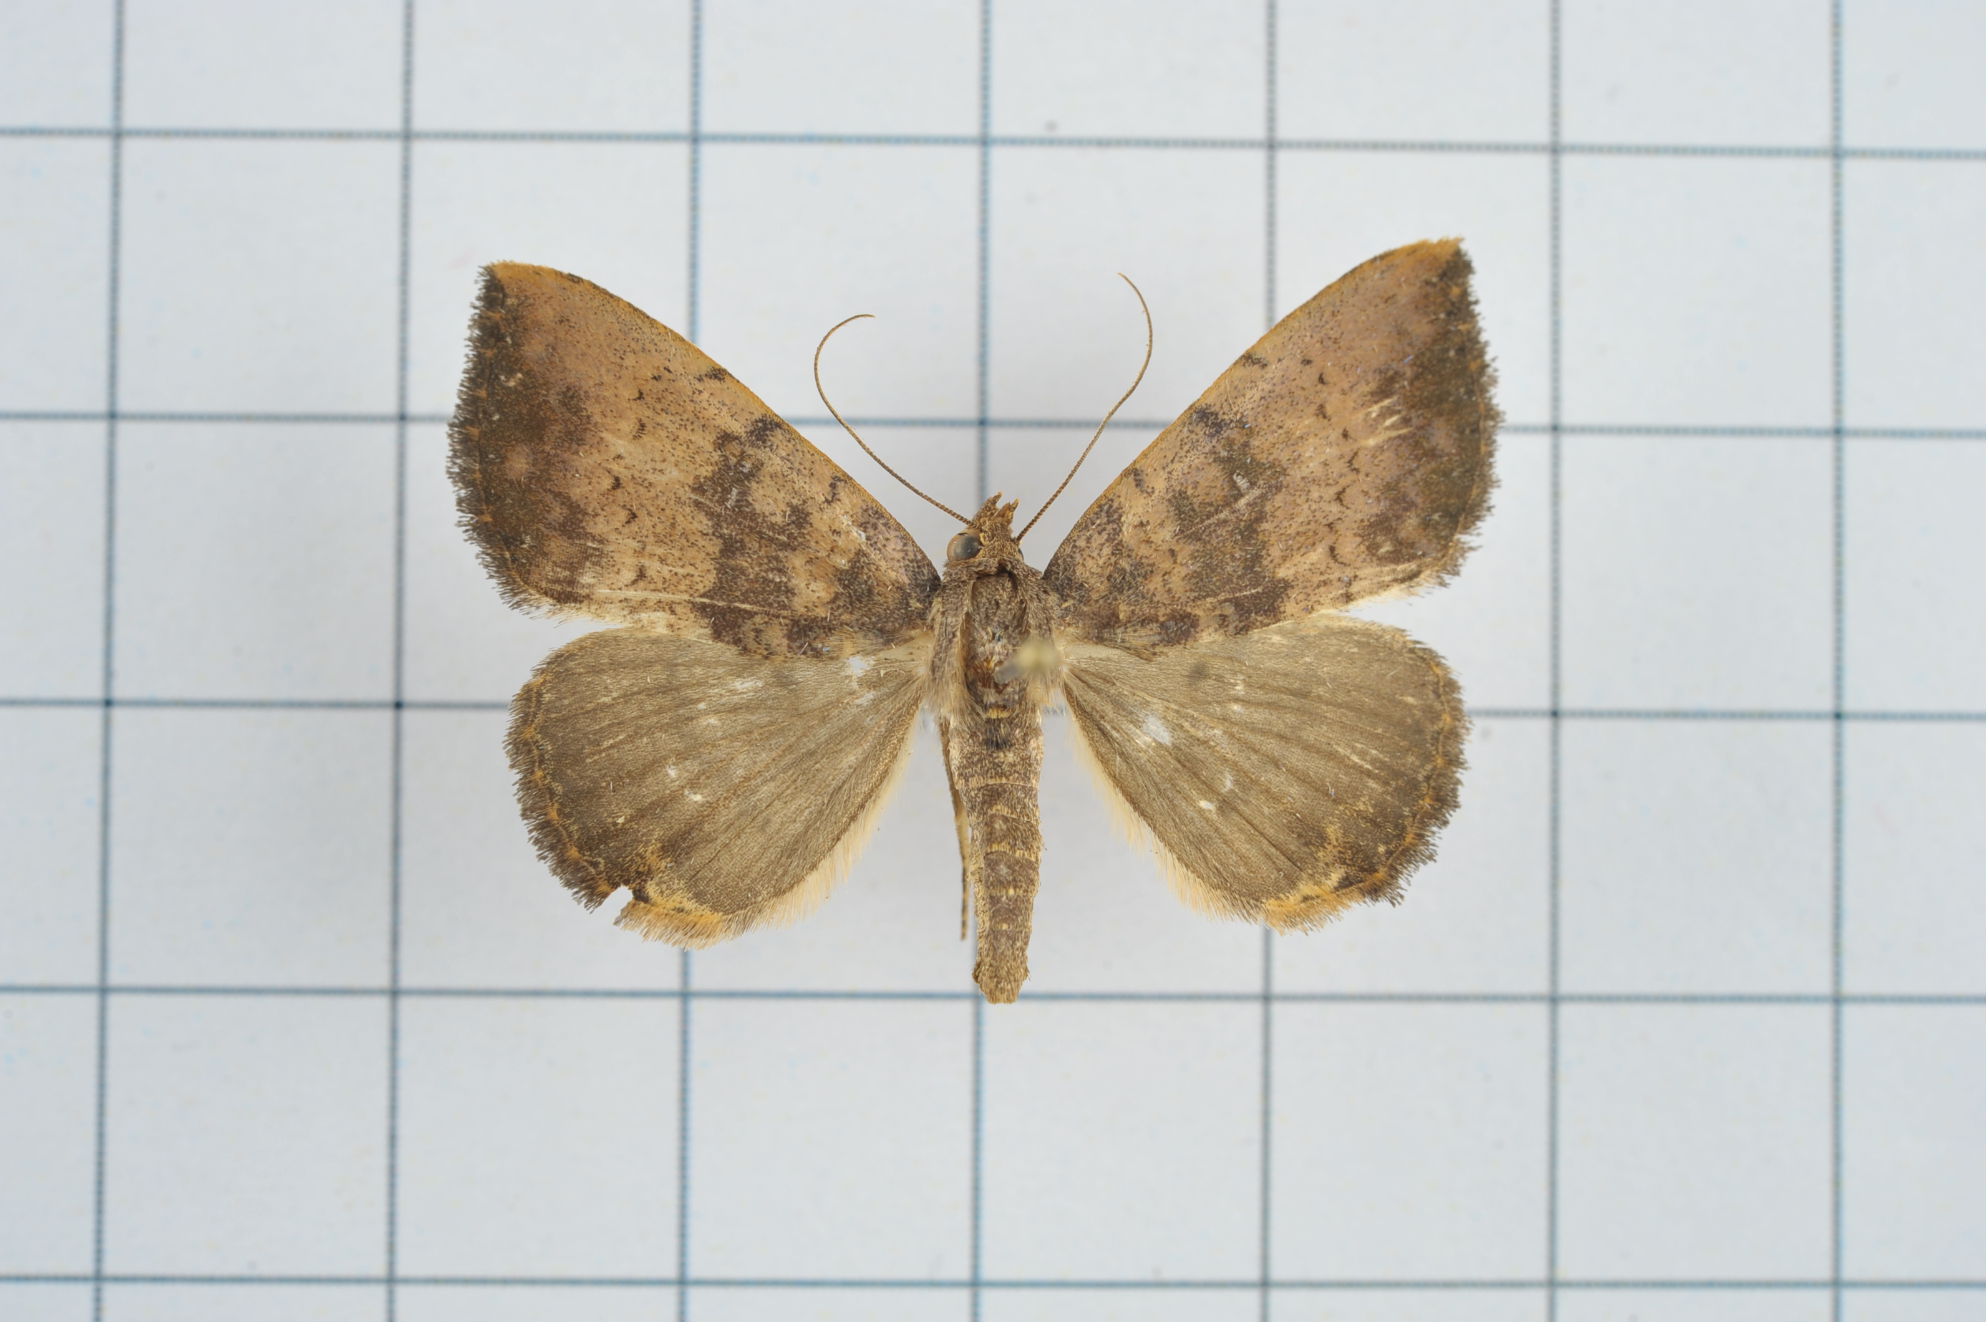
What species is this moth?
Scedopla umbrosa
